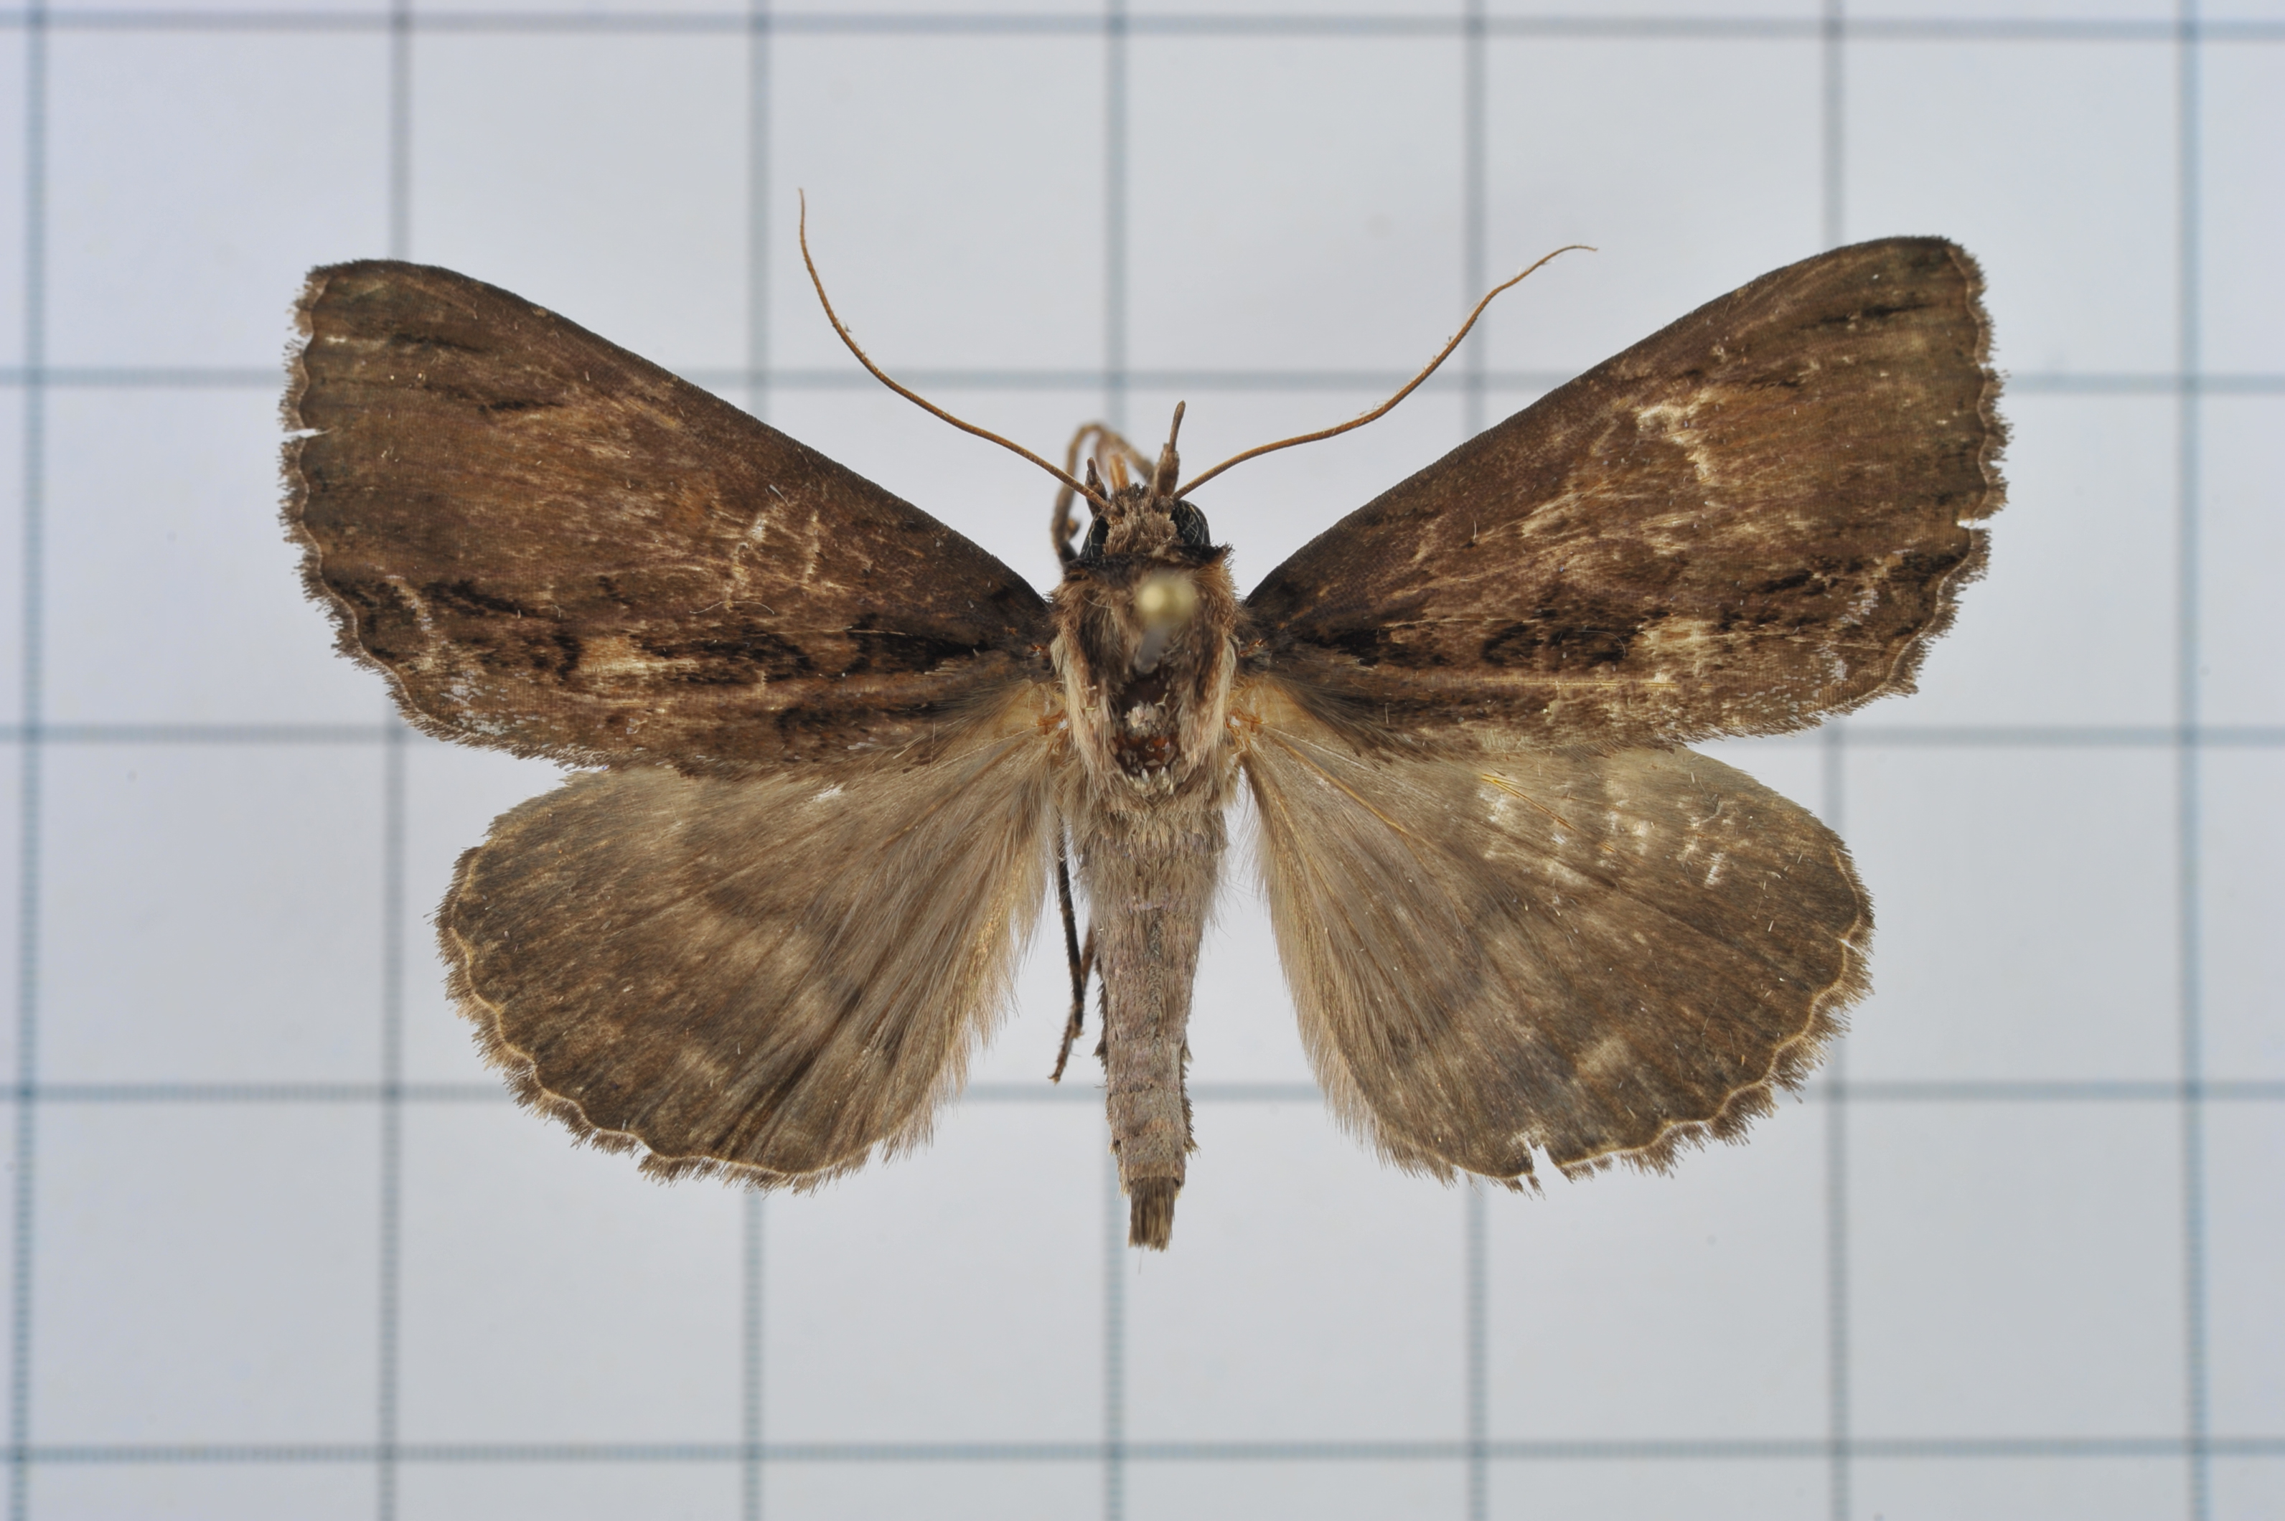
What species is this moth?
Ercheia umbrosa
